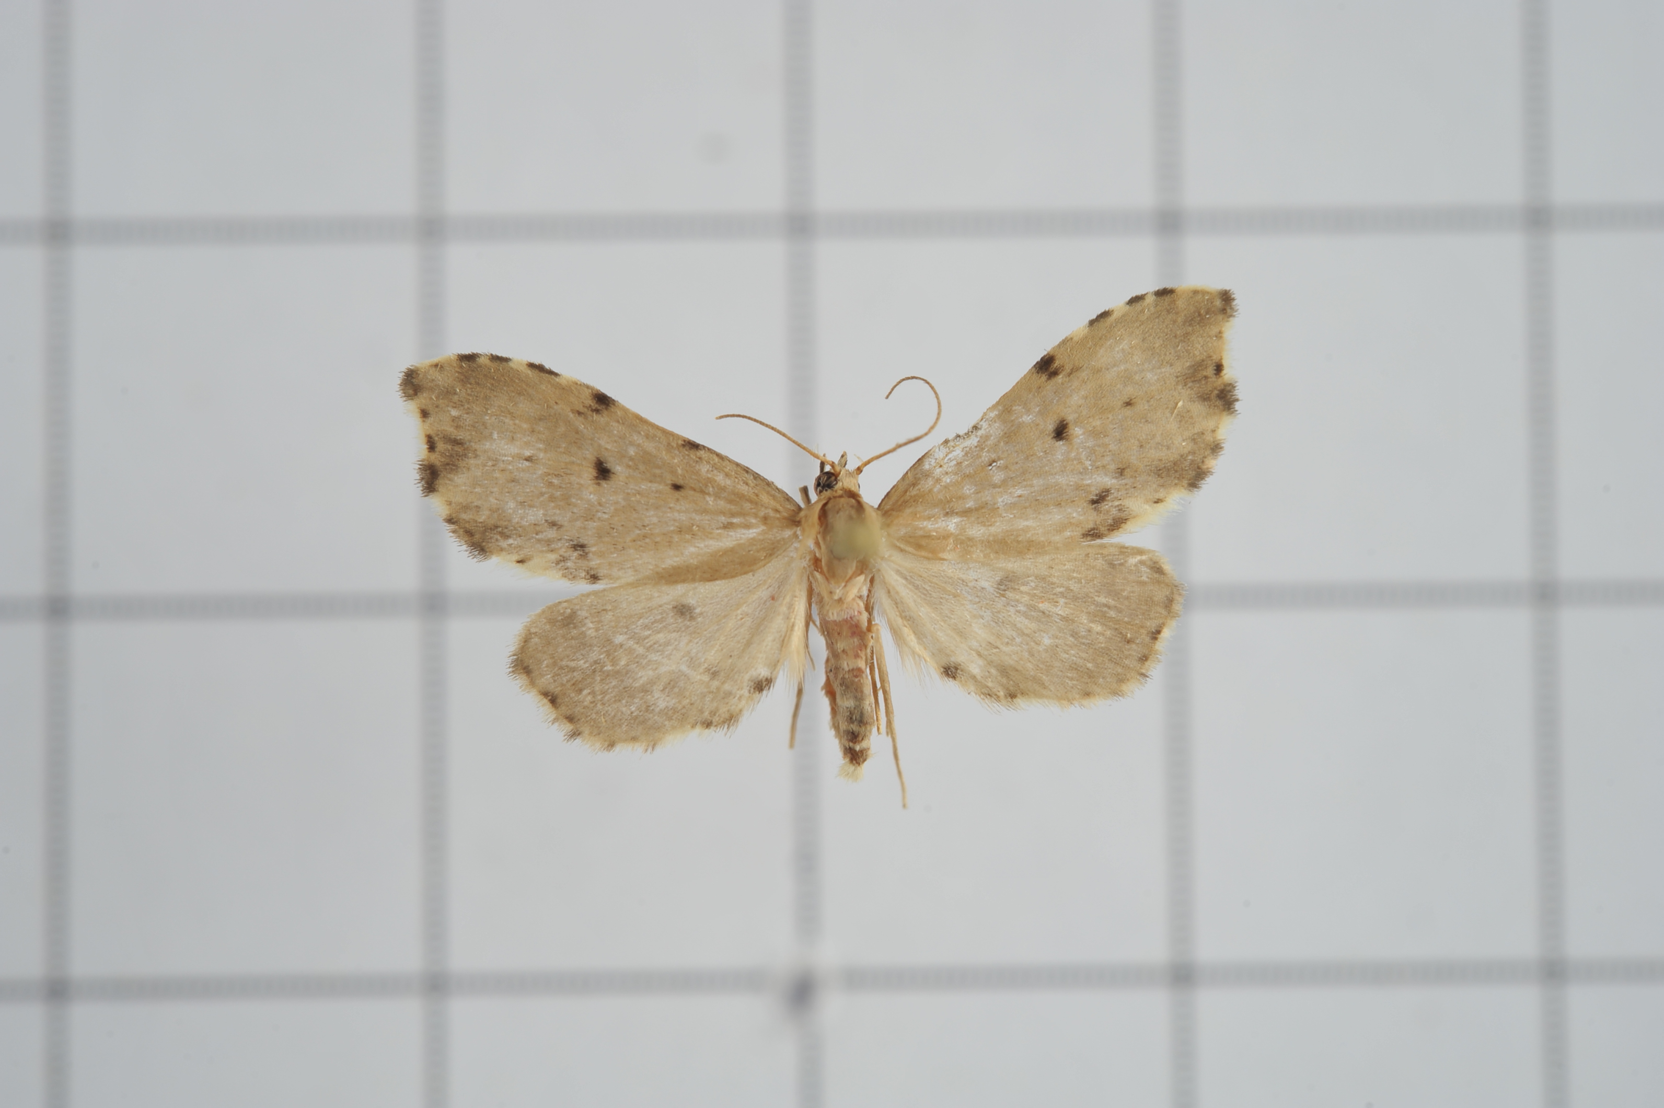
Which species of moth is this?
Metaemene hampsoni
